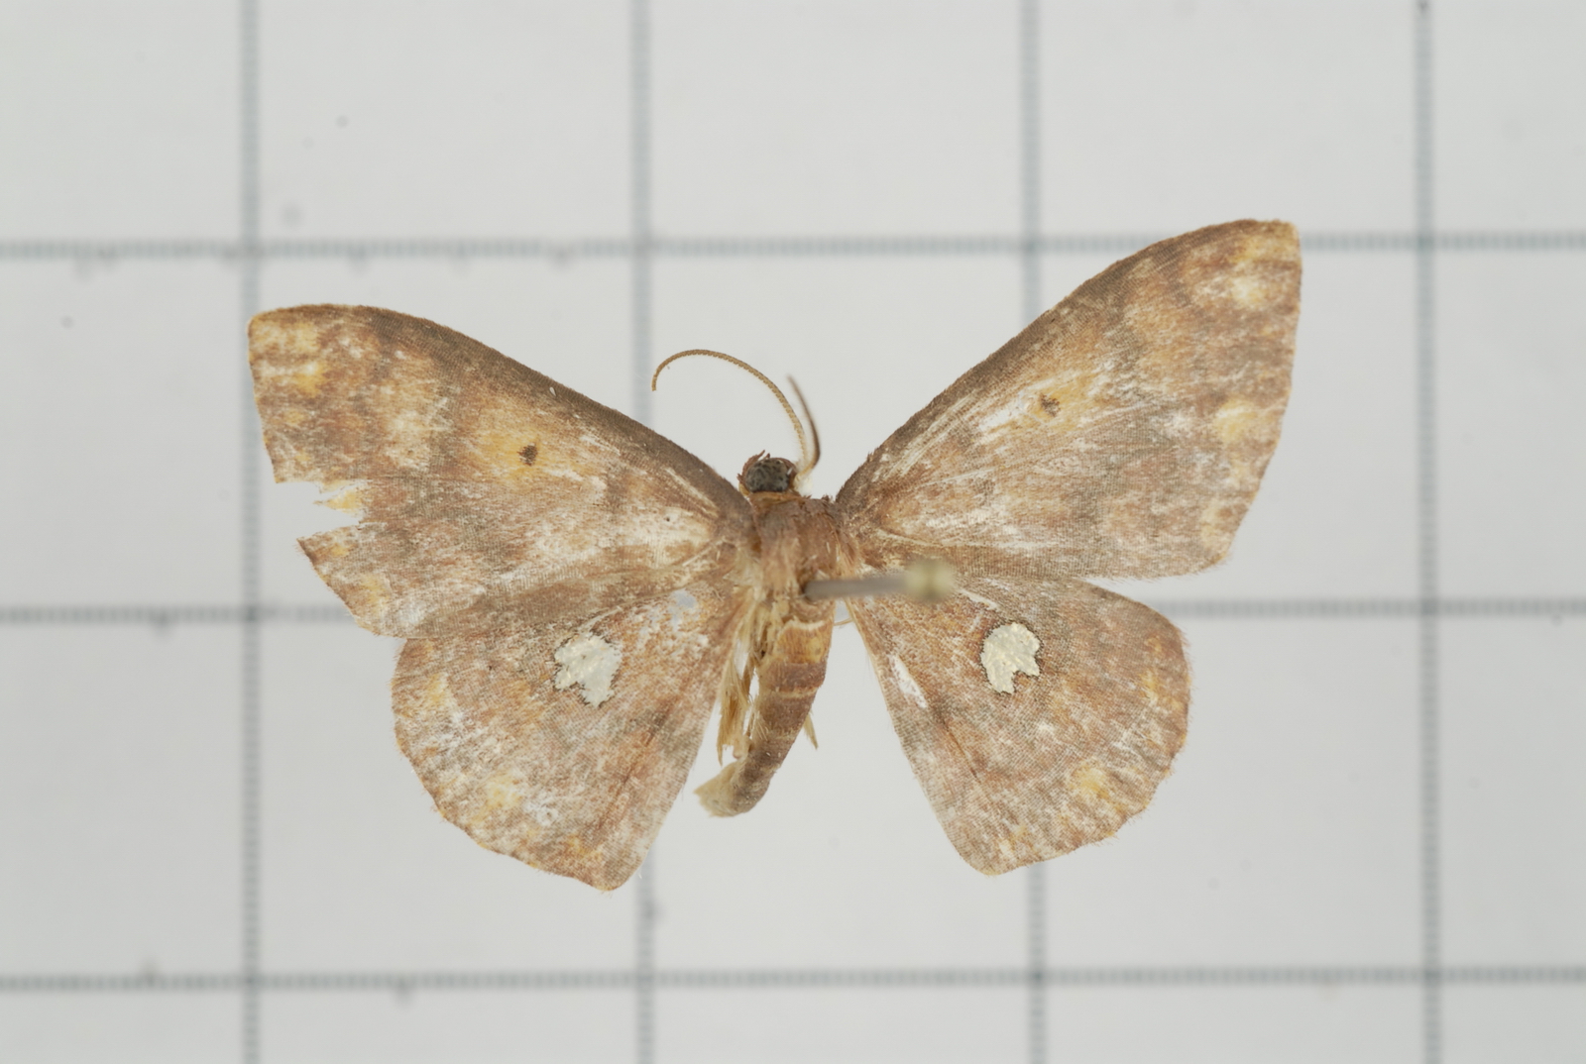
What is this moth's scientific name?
Discoglypha locupletata
